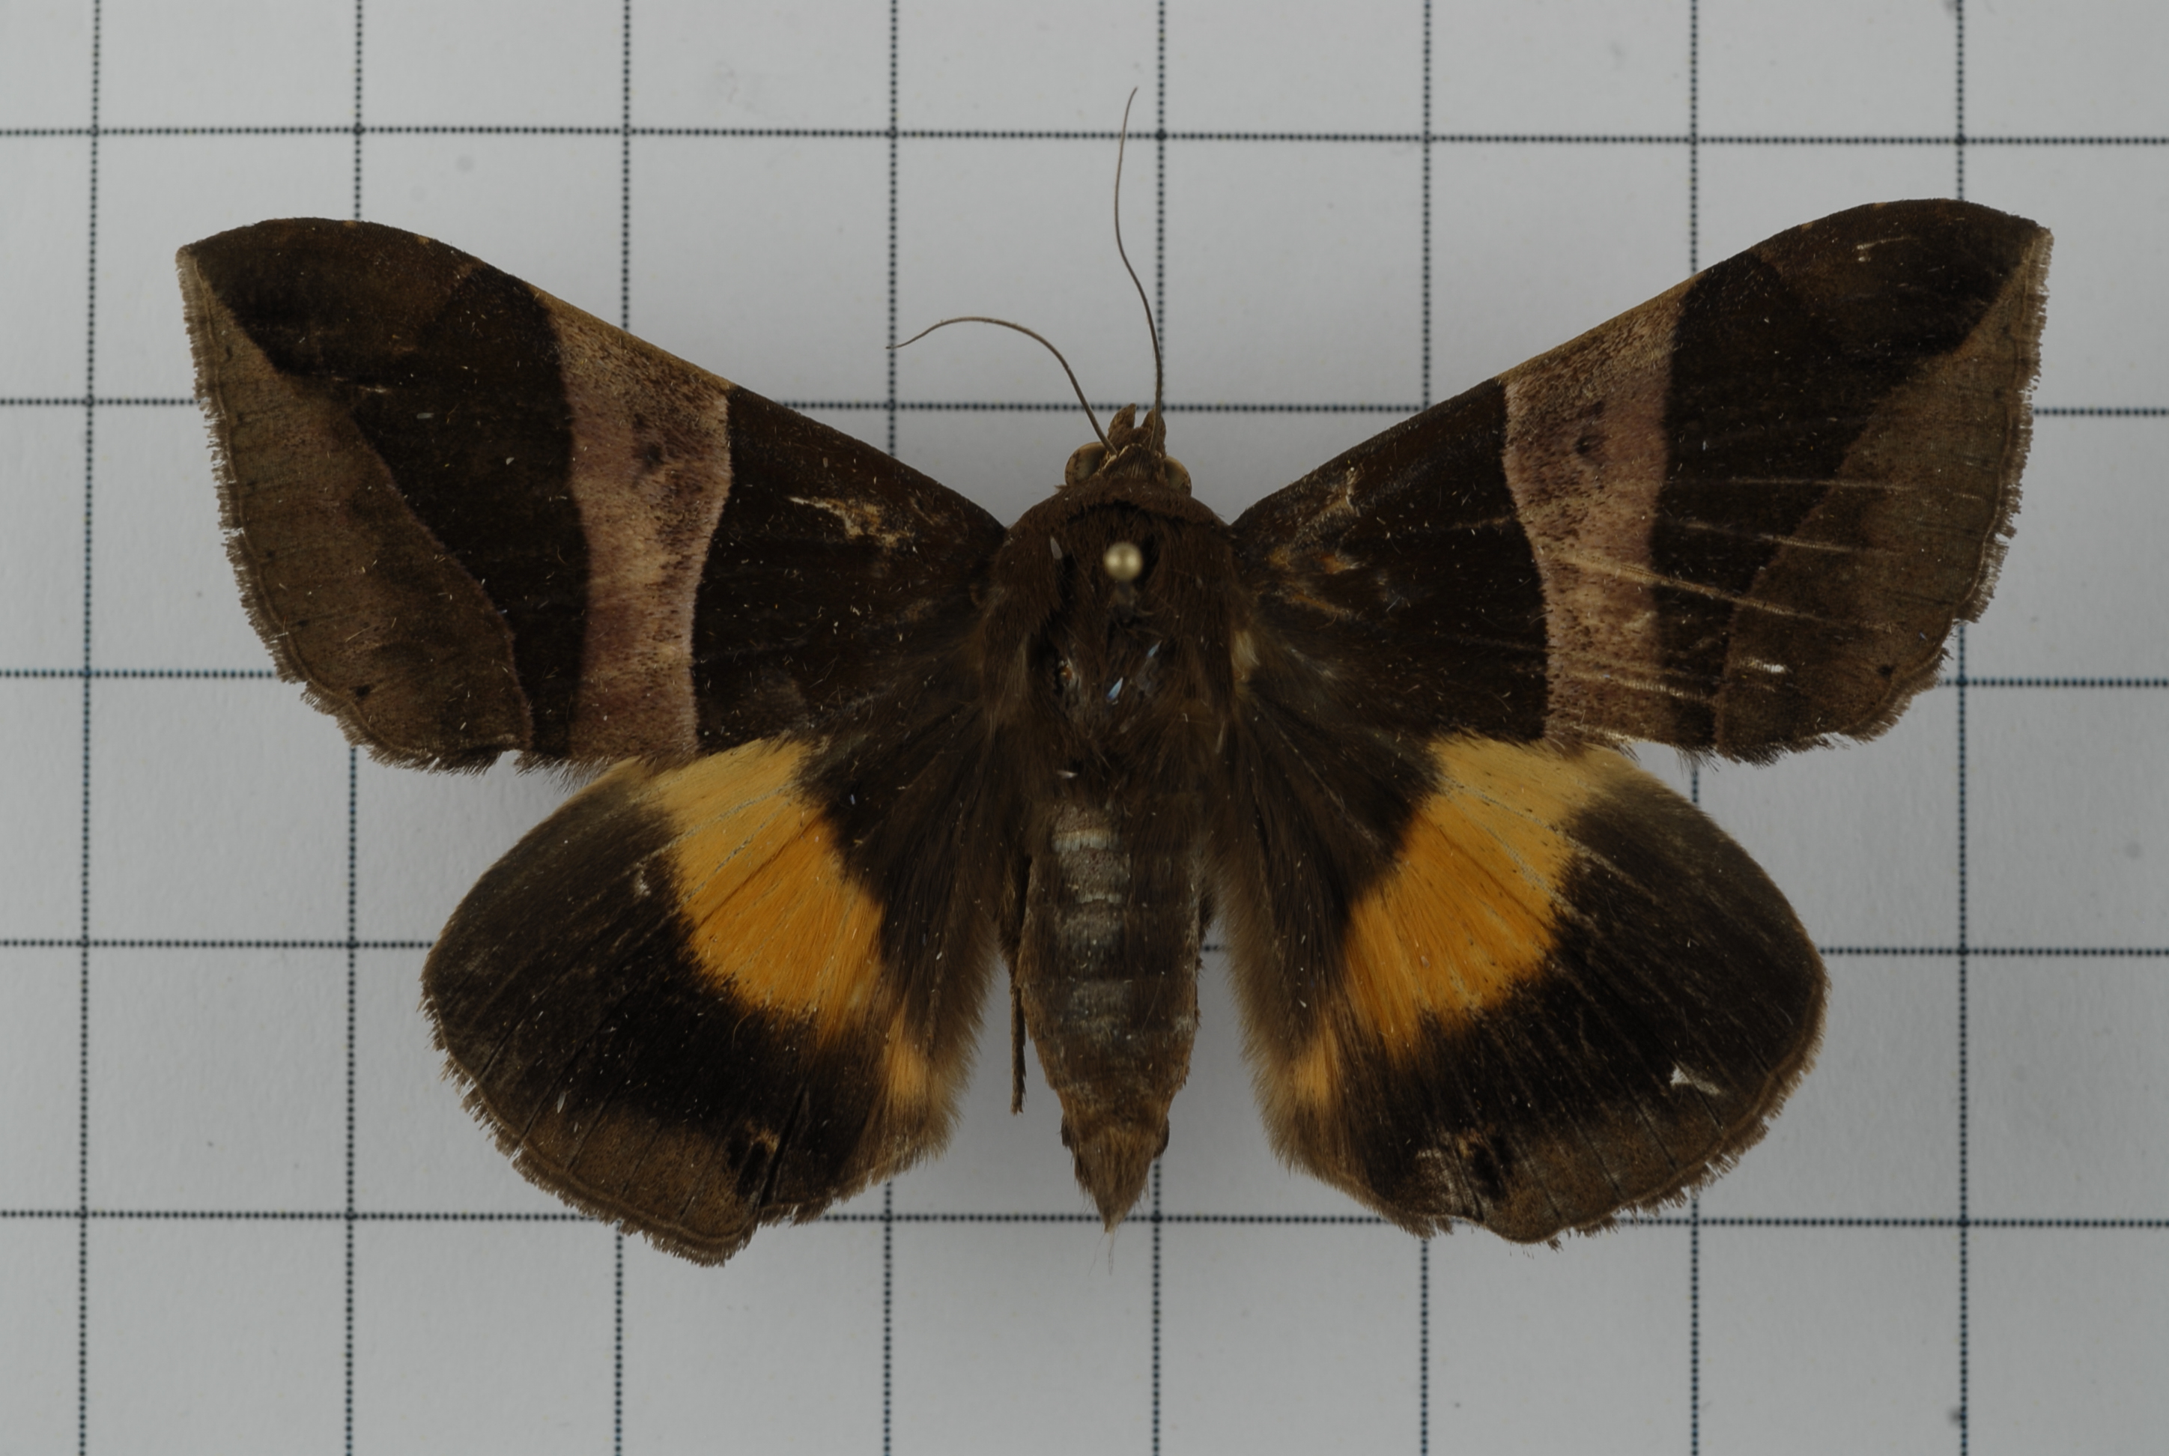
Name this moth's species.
Bastilla fulvotaenia
